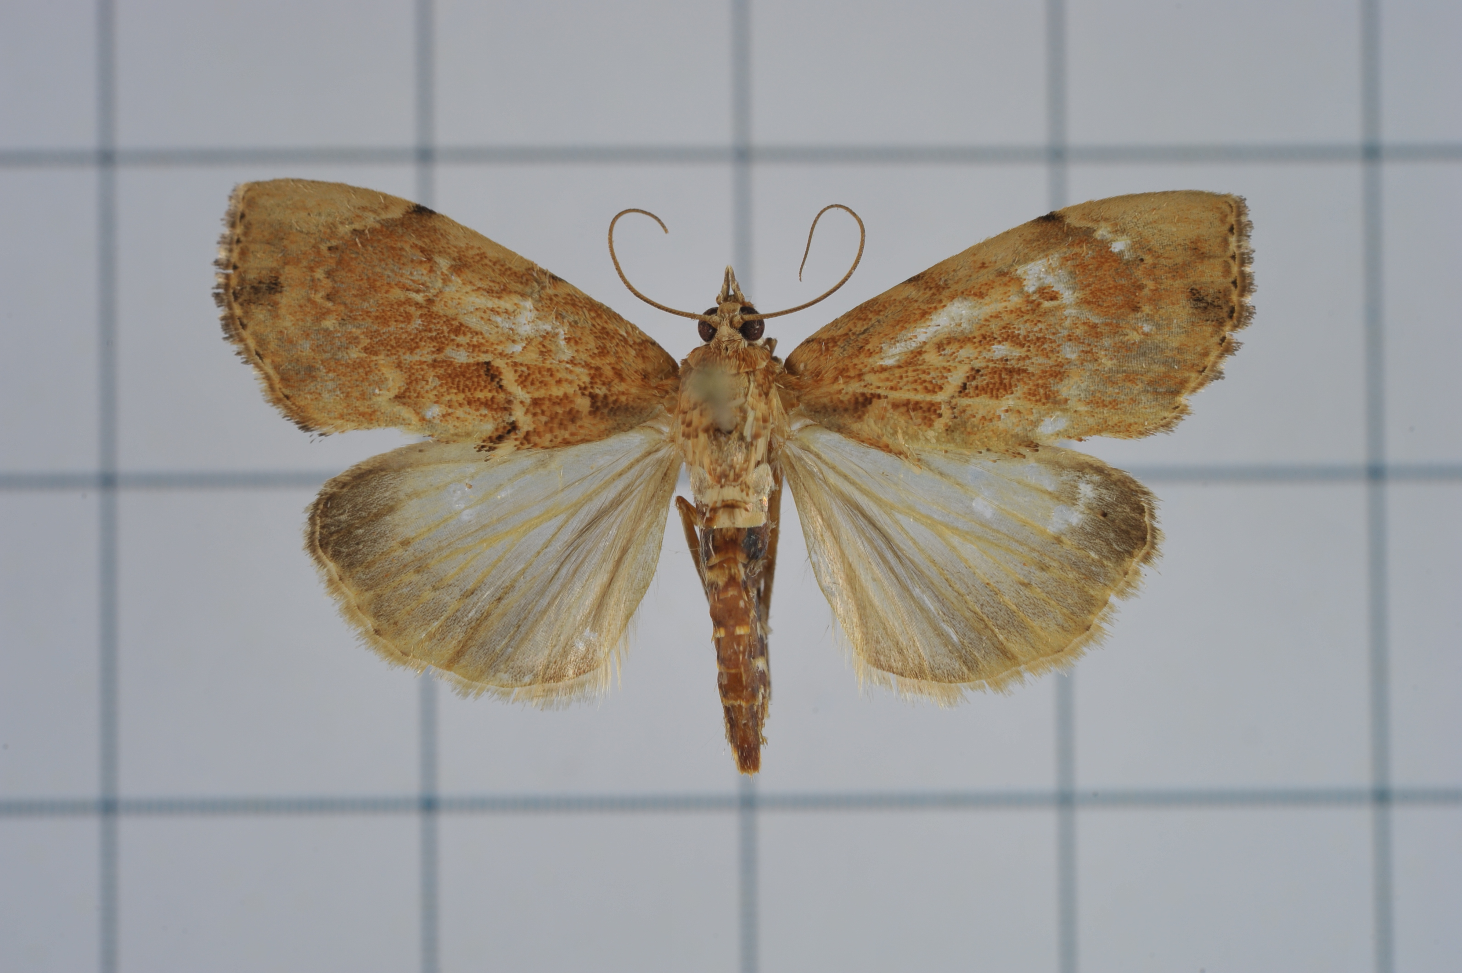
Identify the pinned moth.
Crocidolomia subhirsutalis
